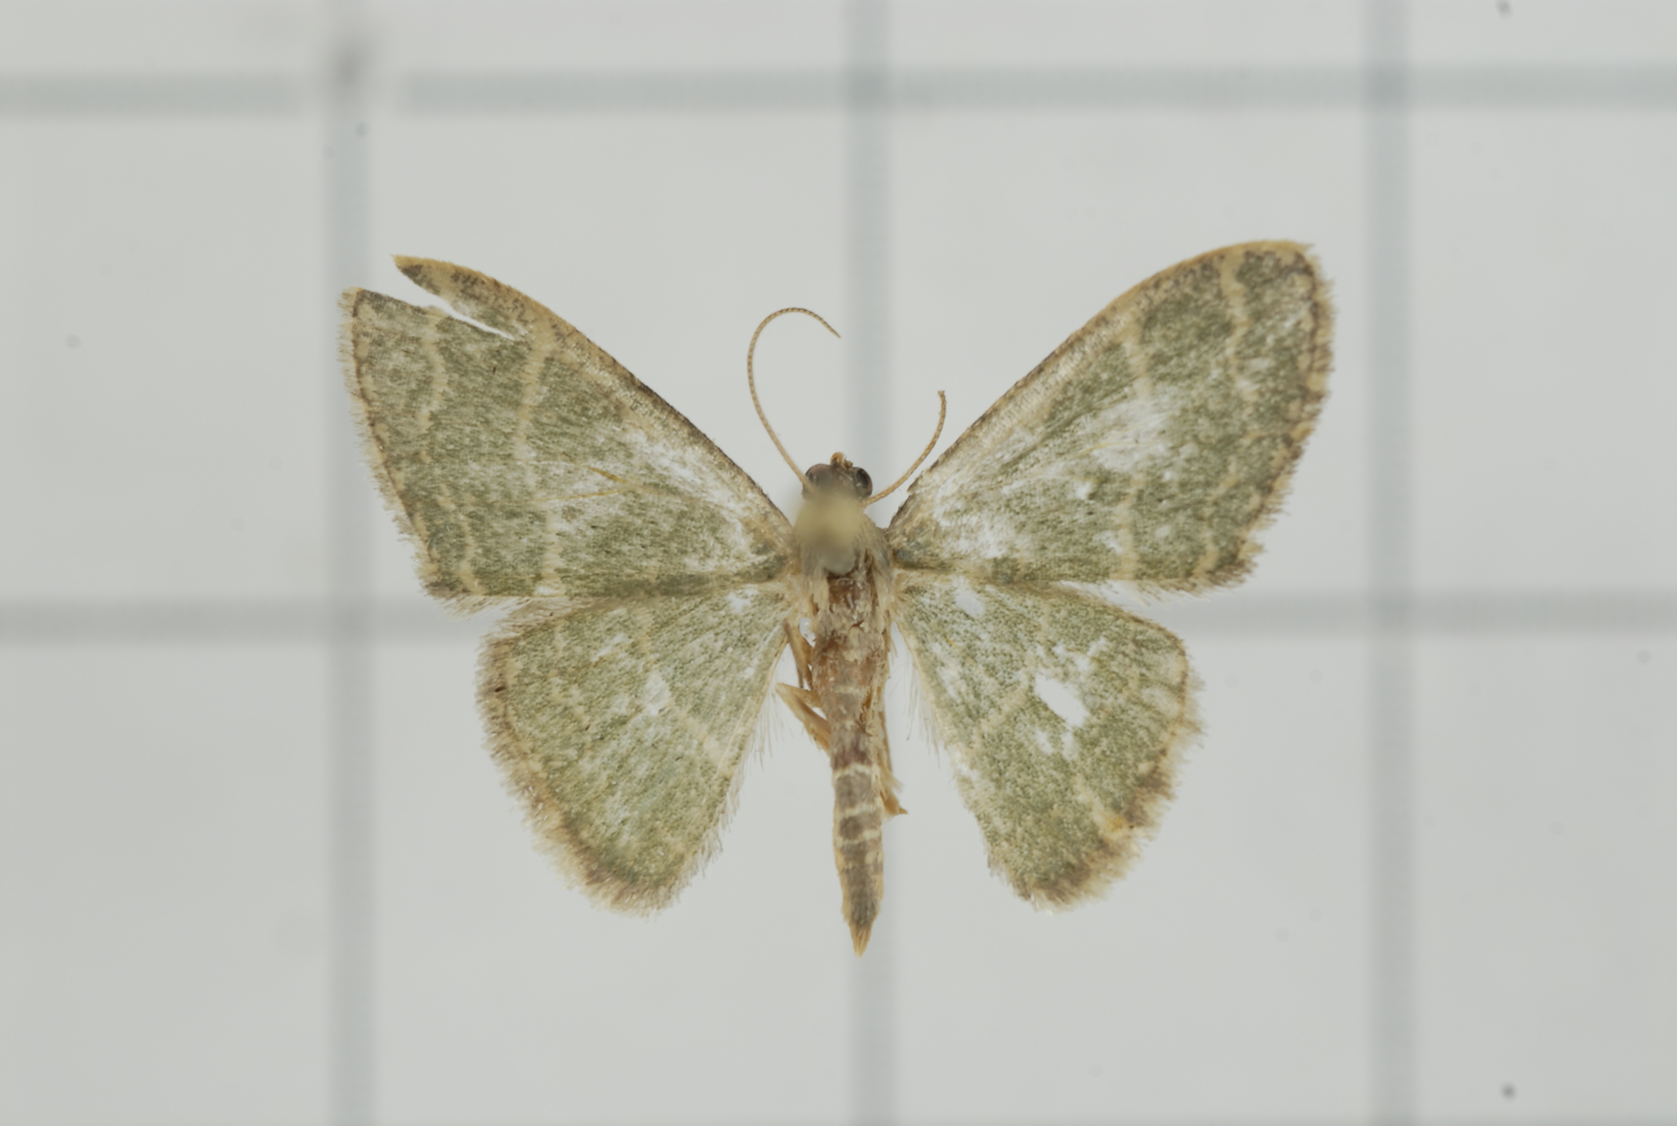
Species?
Lophophleps purpurea
